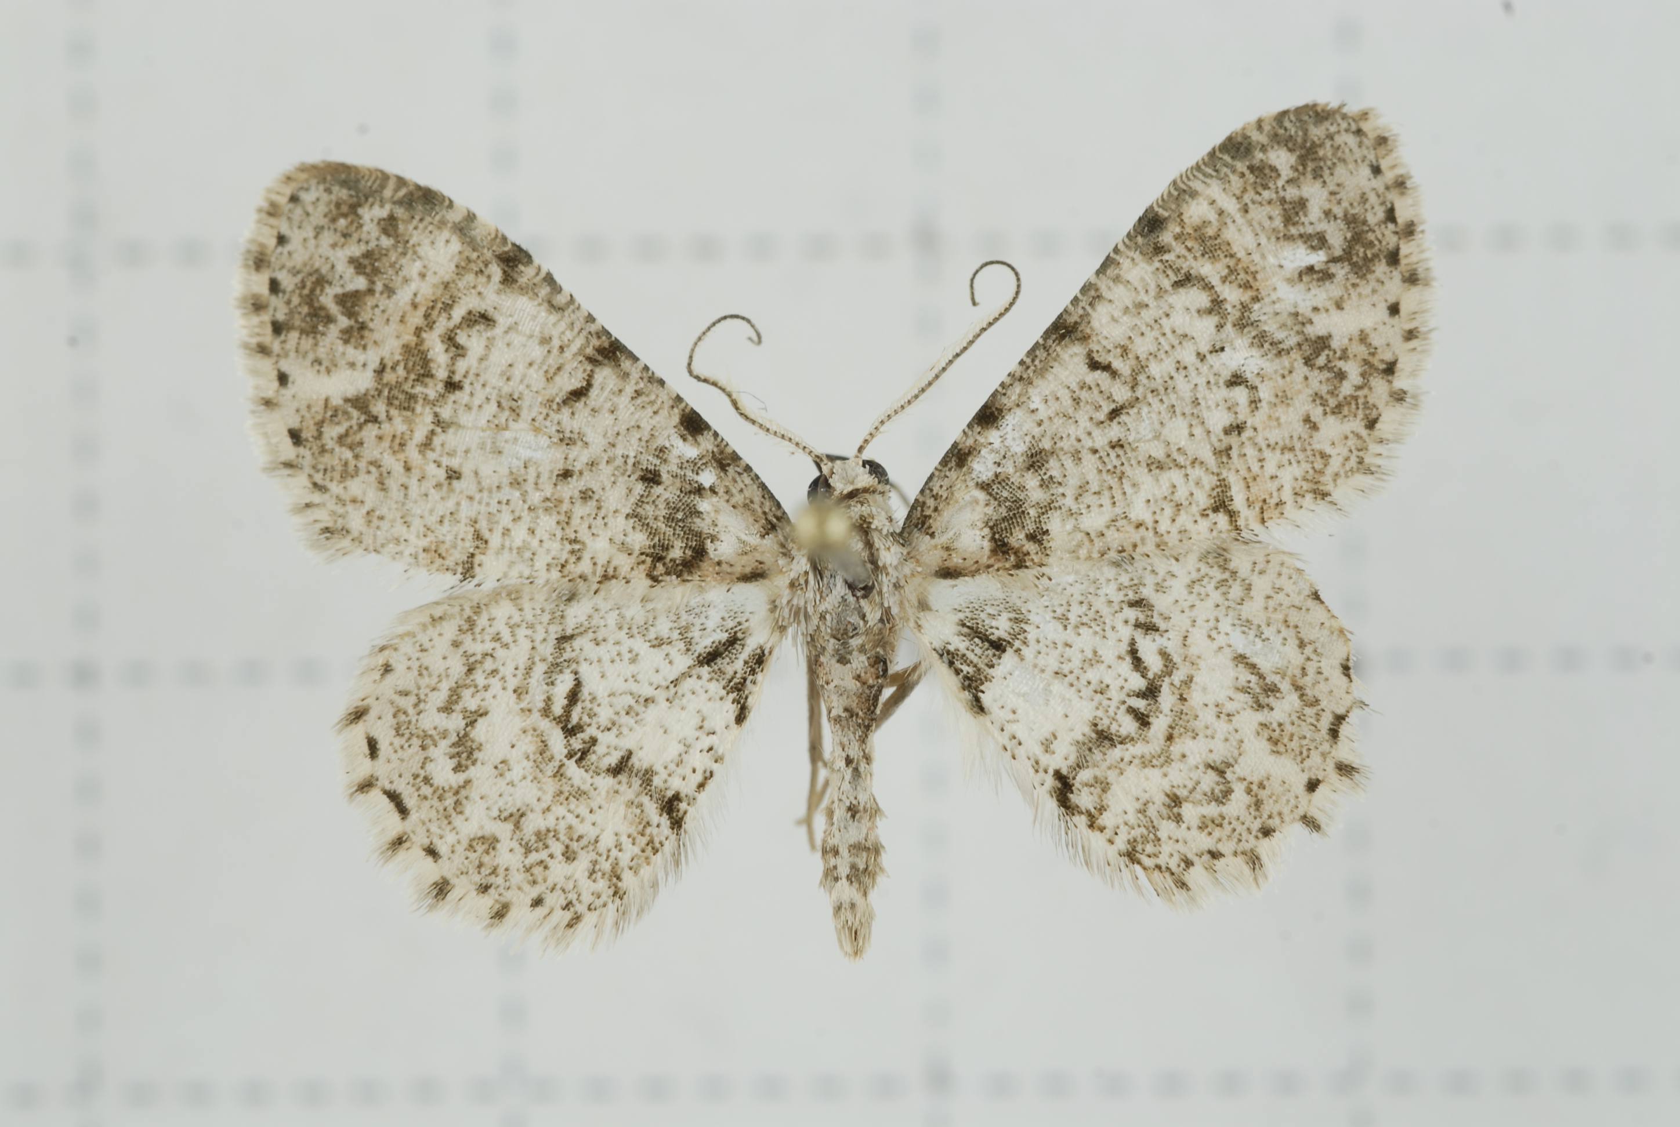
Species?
Myrioblephara simplaria simplaria
